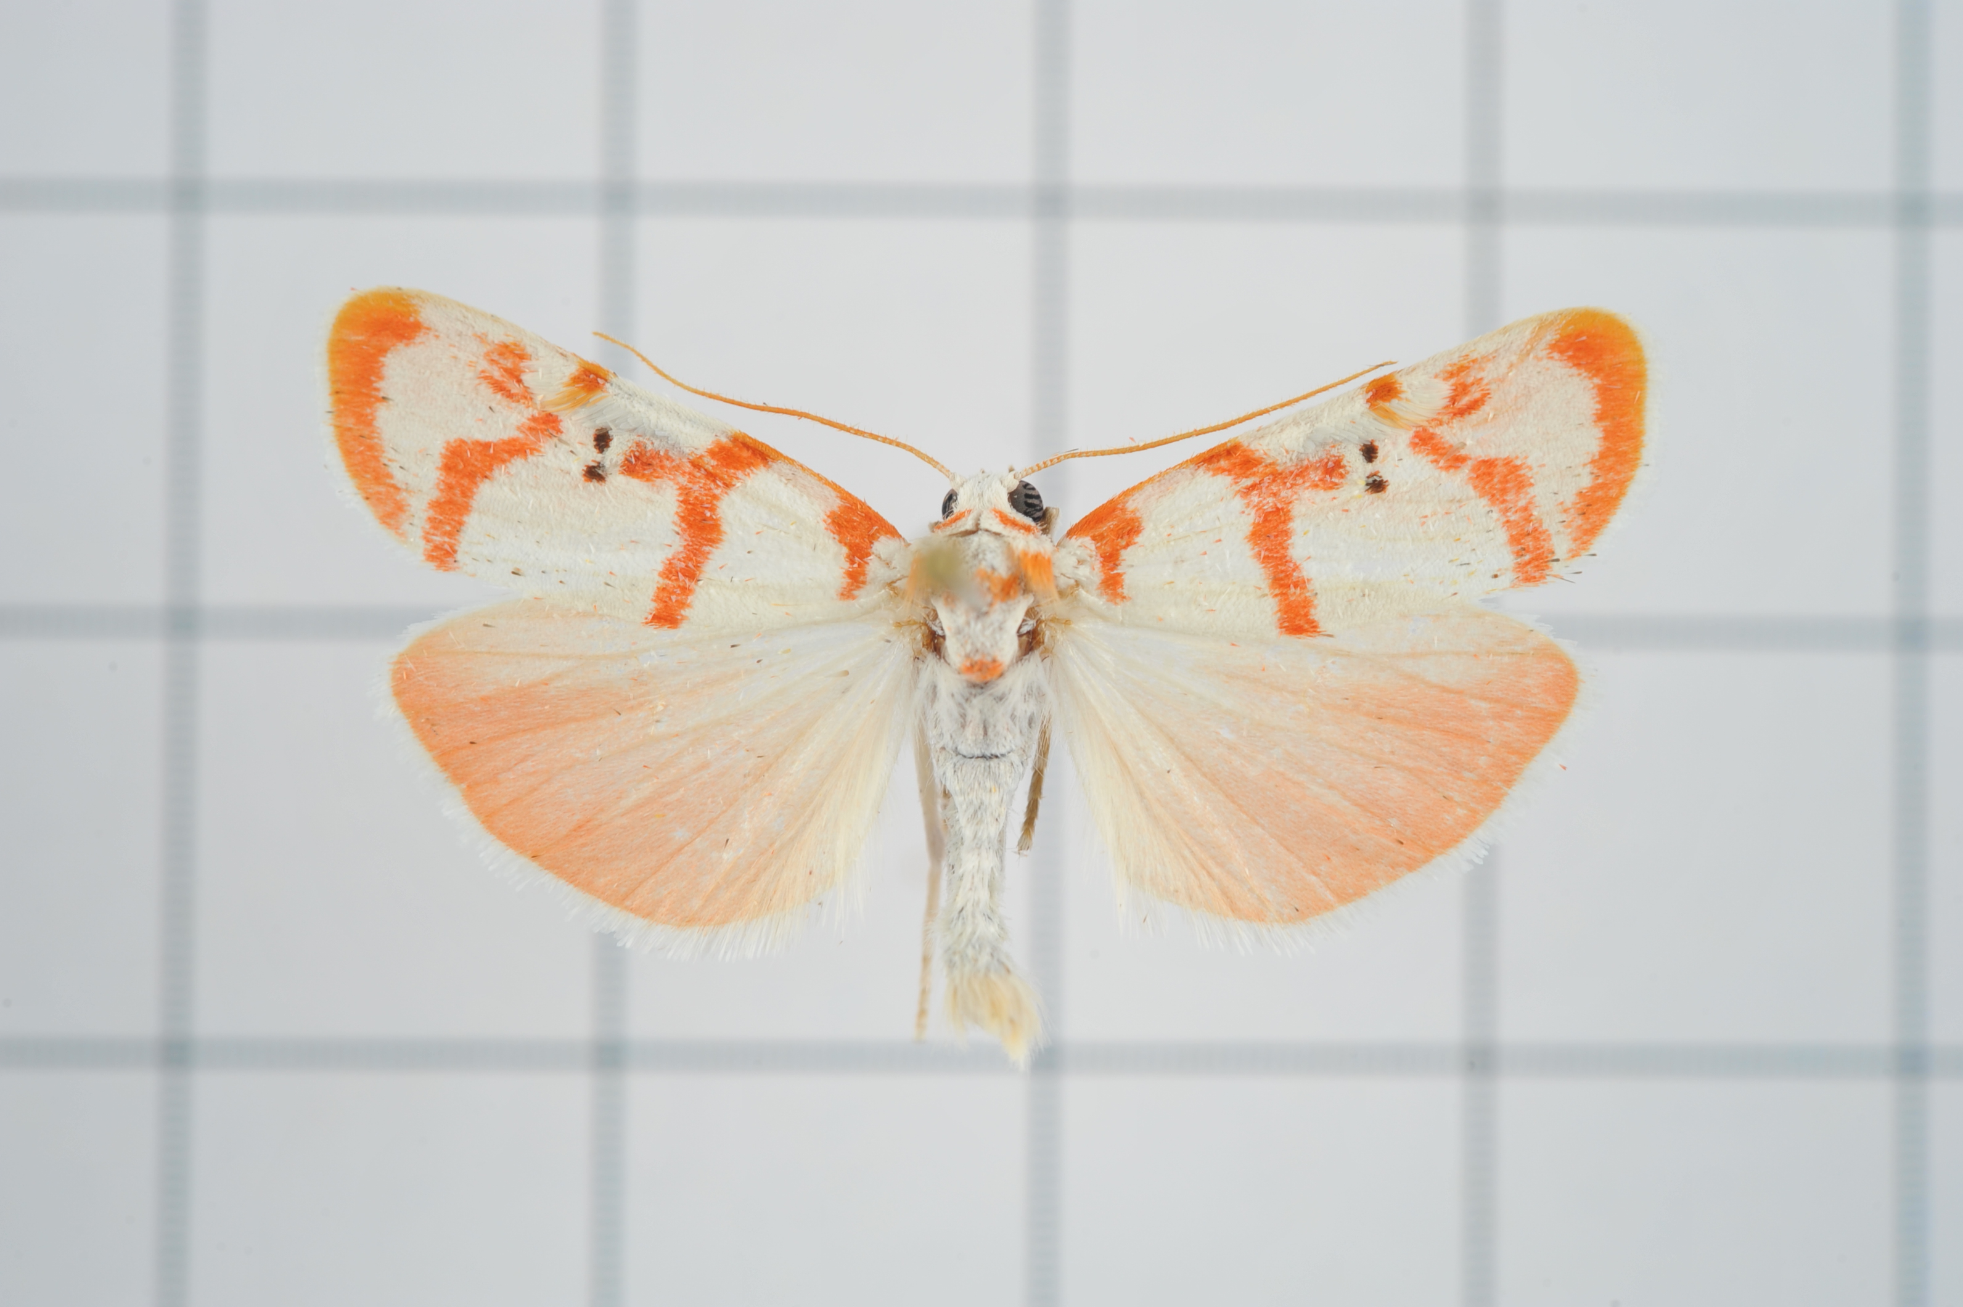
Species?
Cyana hamata hamata
